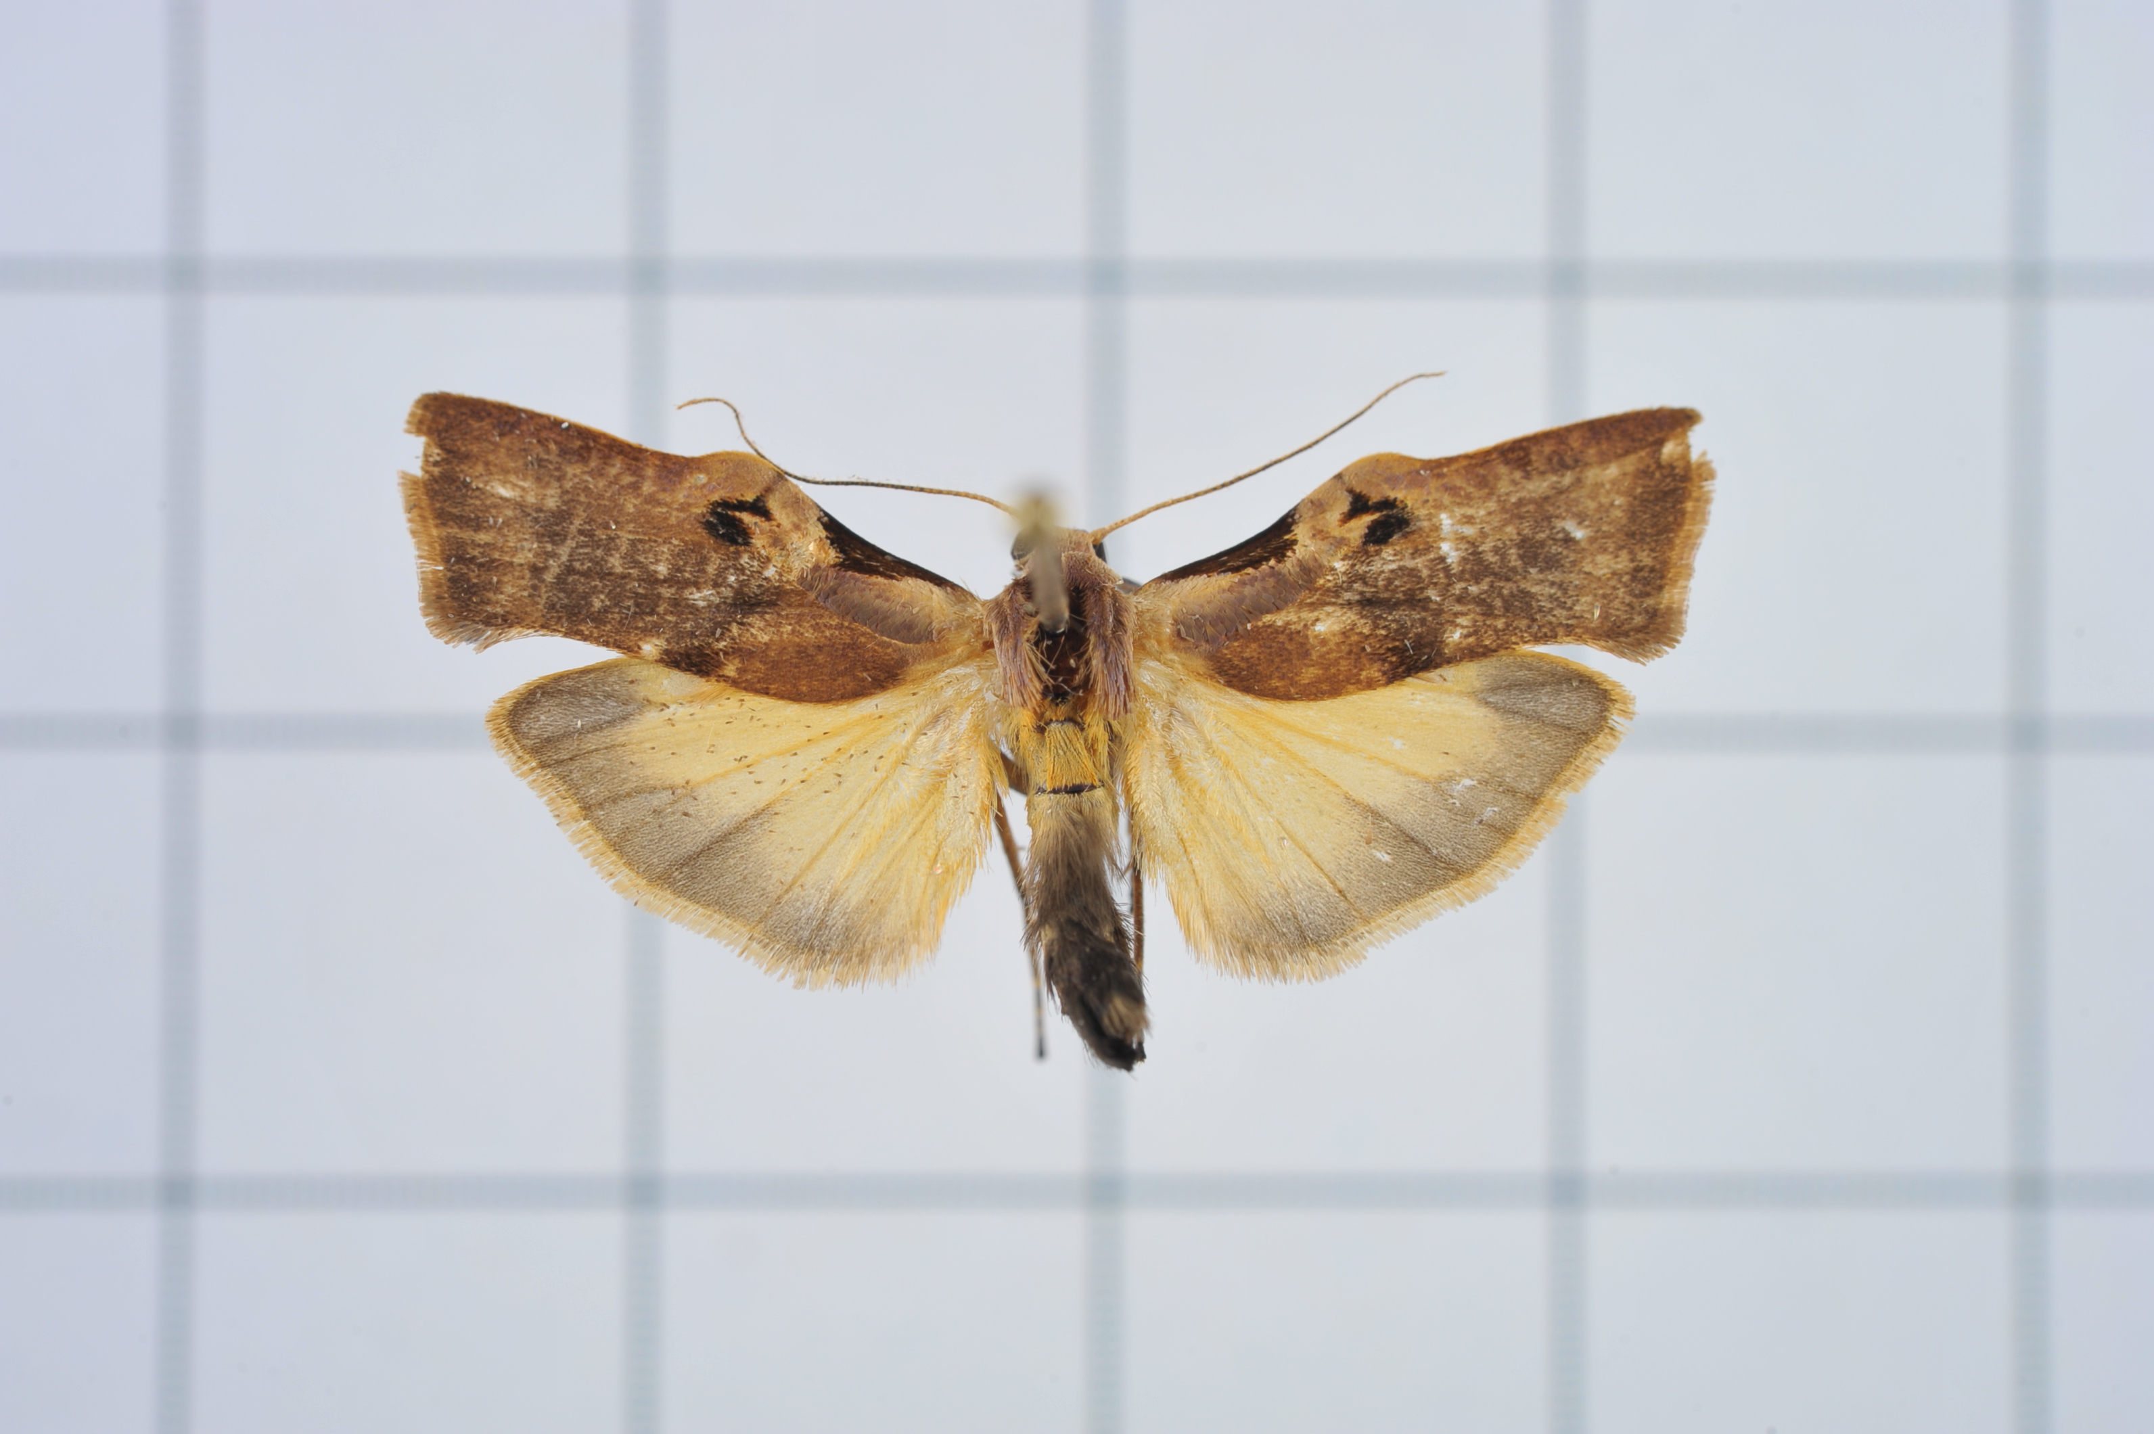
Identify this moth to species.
Teulisna tumida
